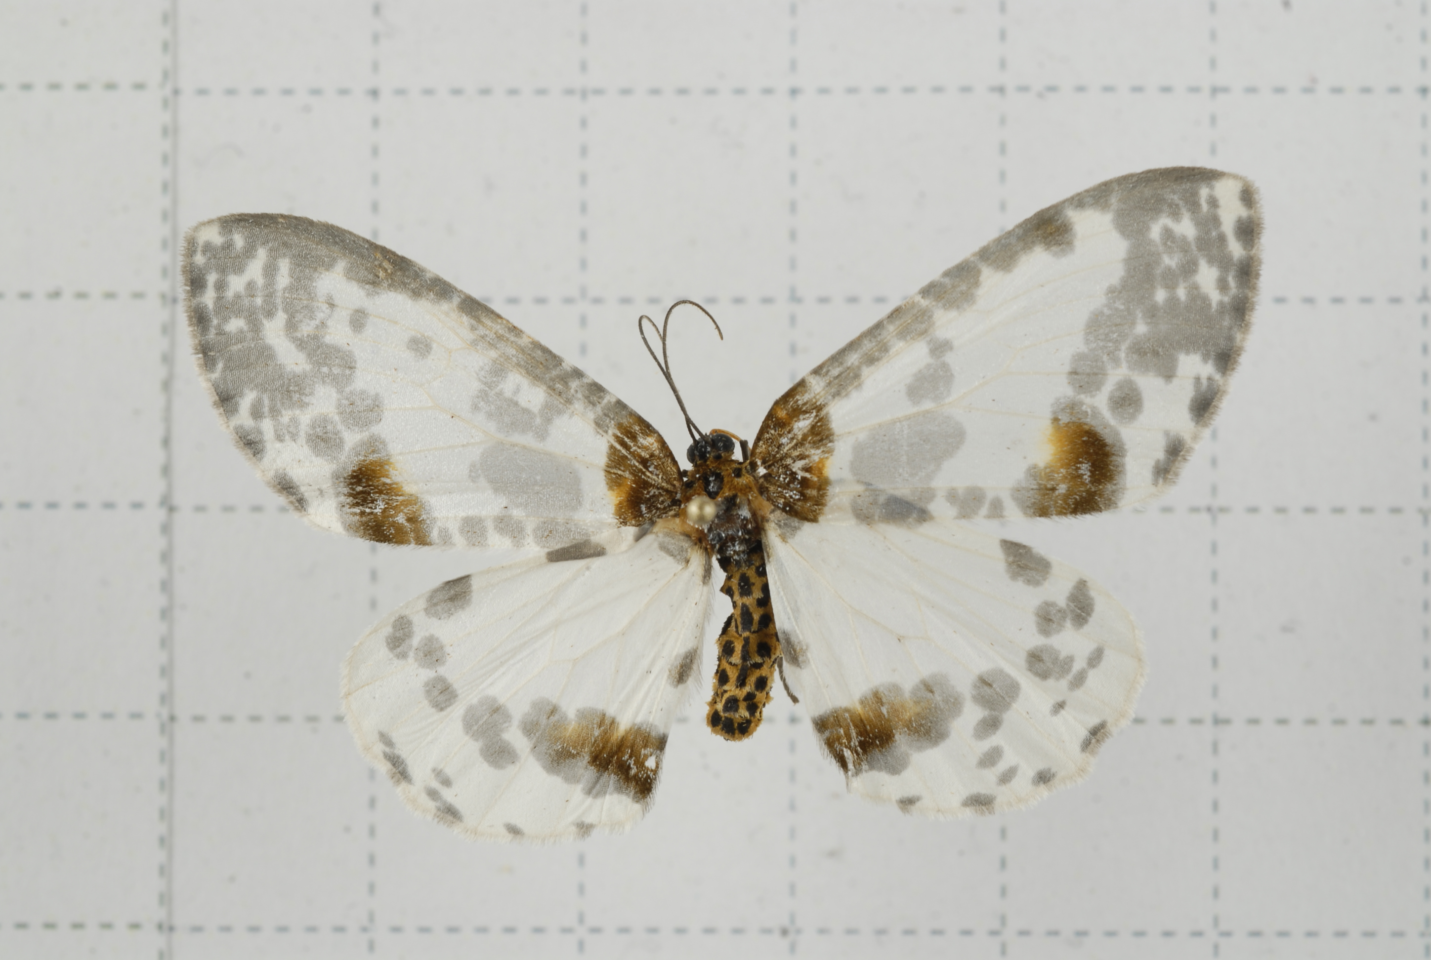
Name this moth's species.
Abraxas formosilluminata
